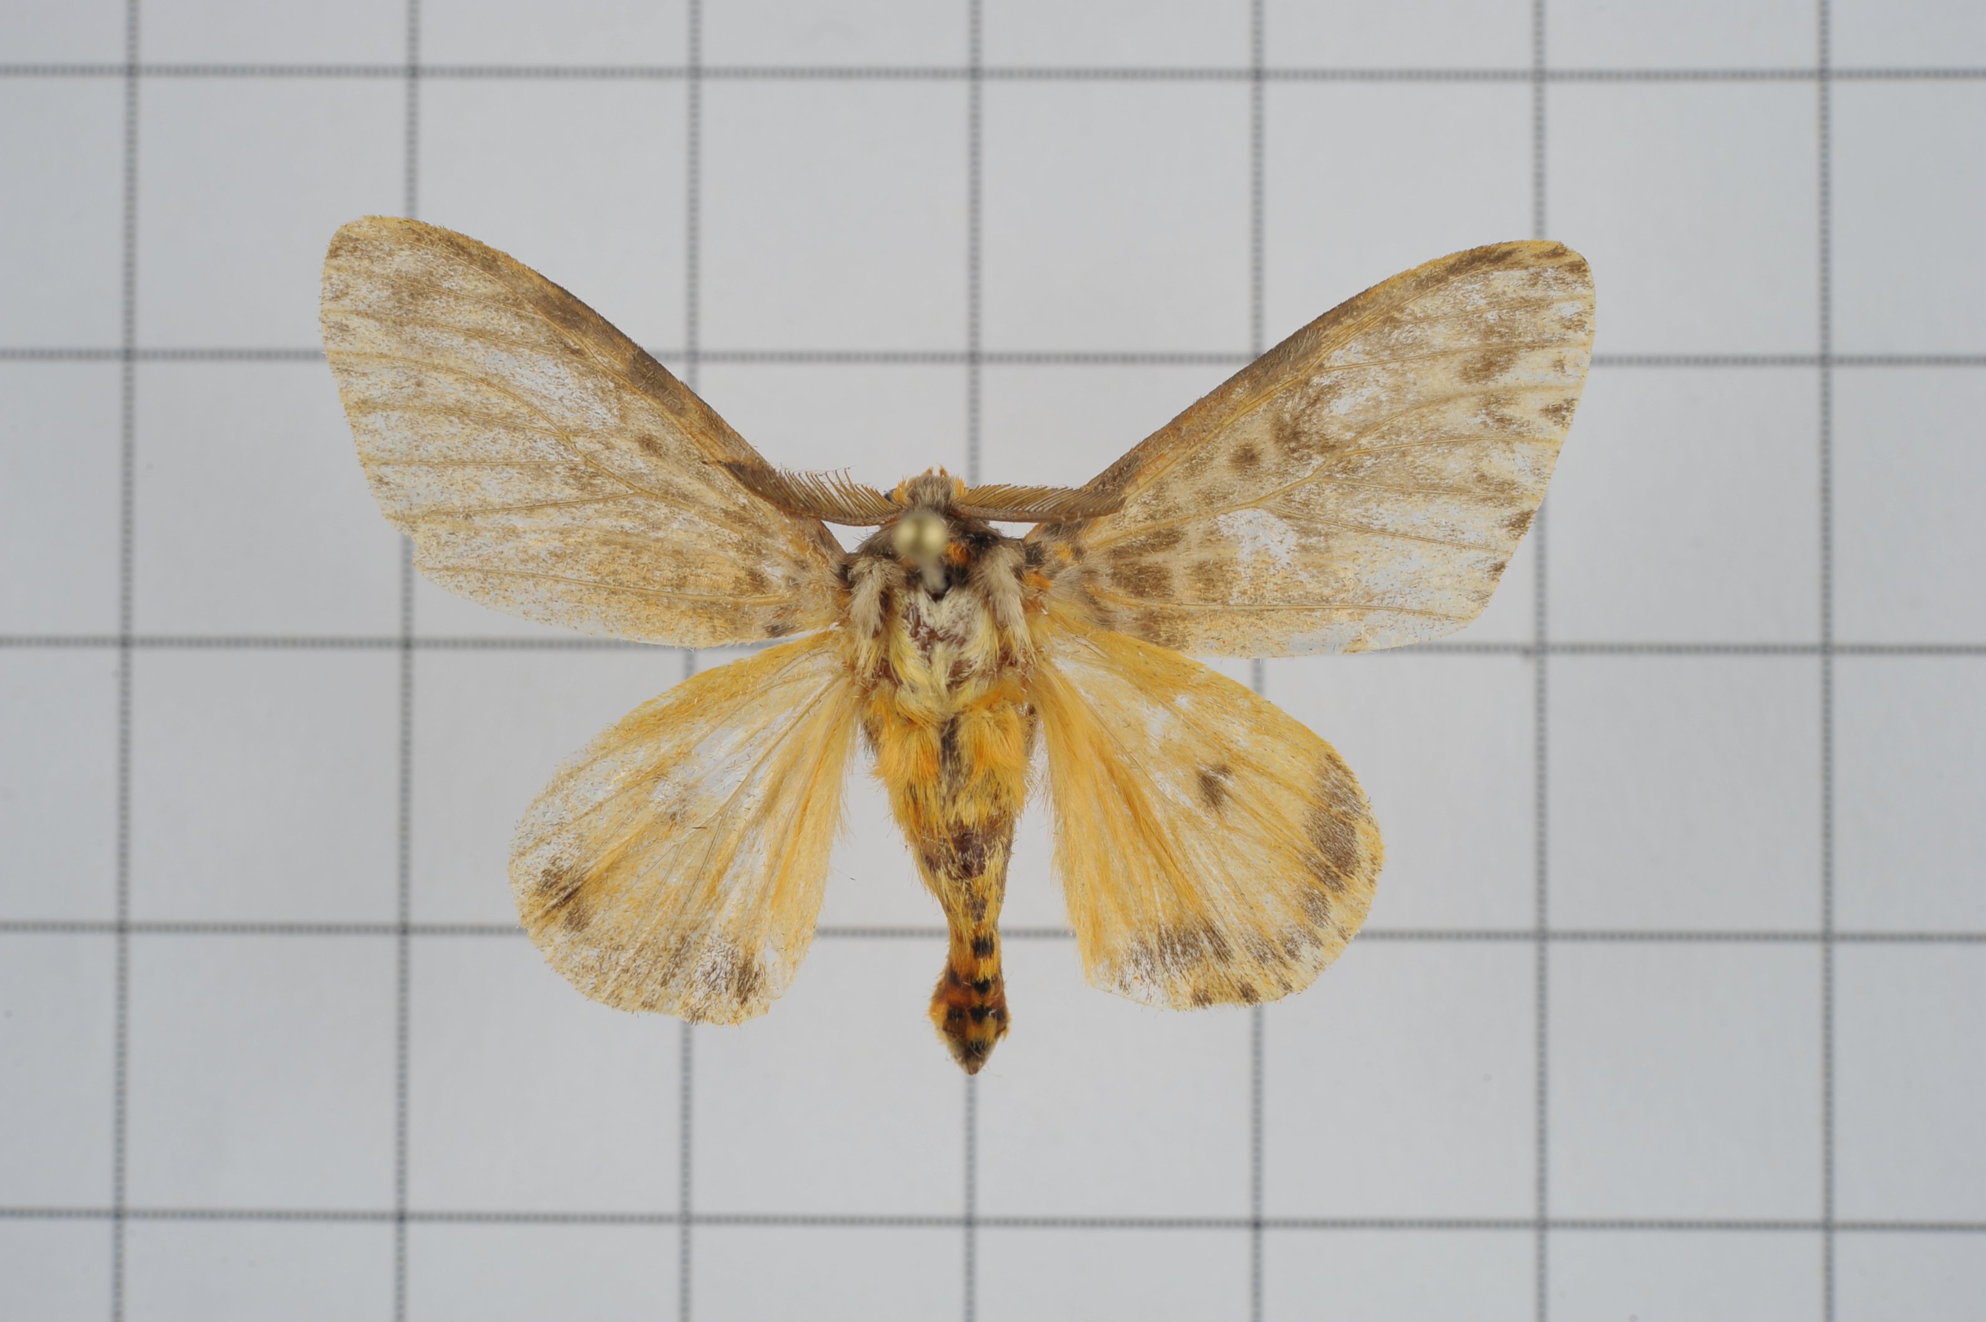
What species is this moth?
Lymantria mathura subpallida
